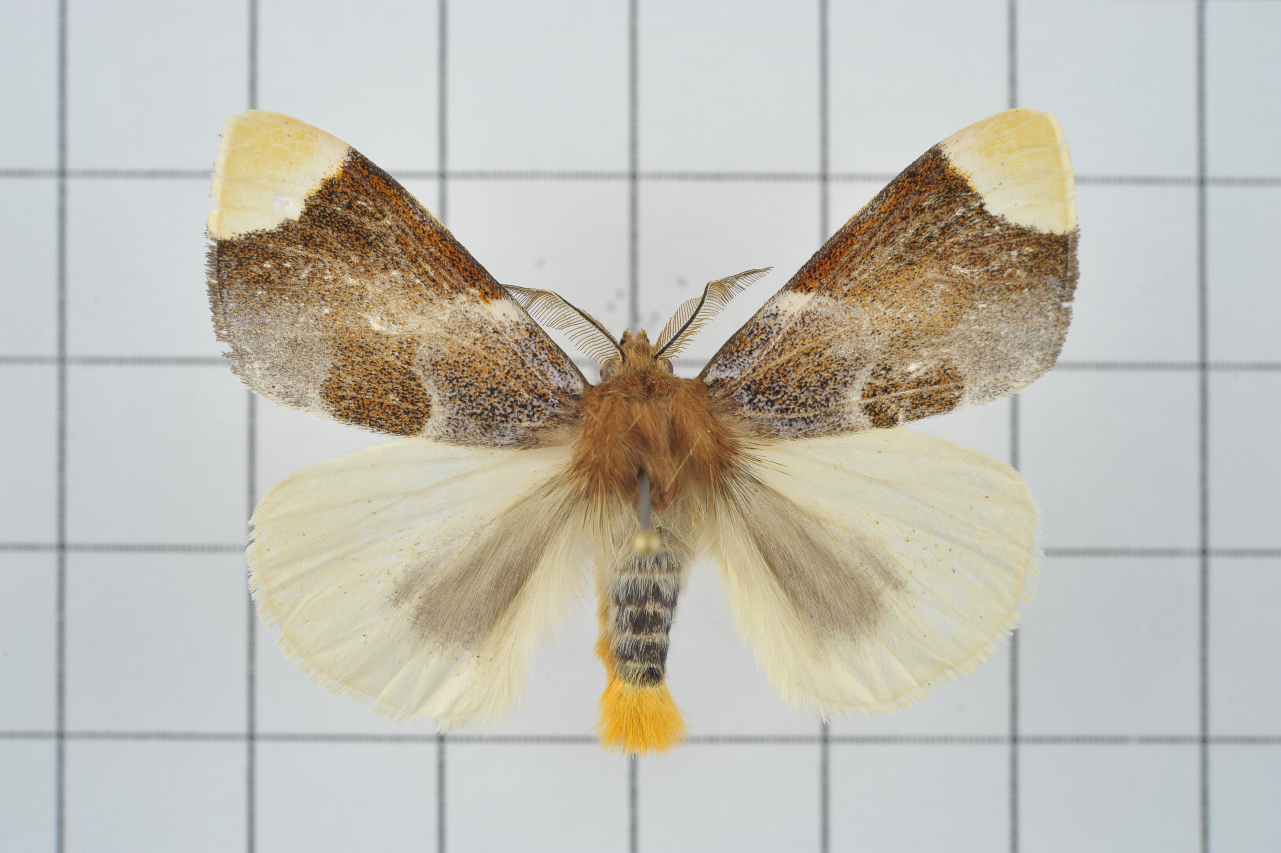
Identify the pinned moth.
Pida postalba
